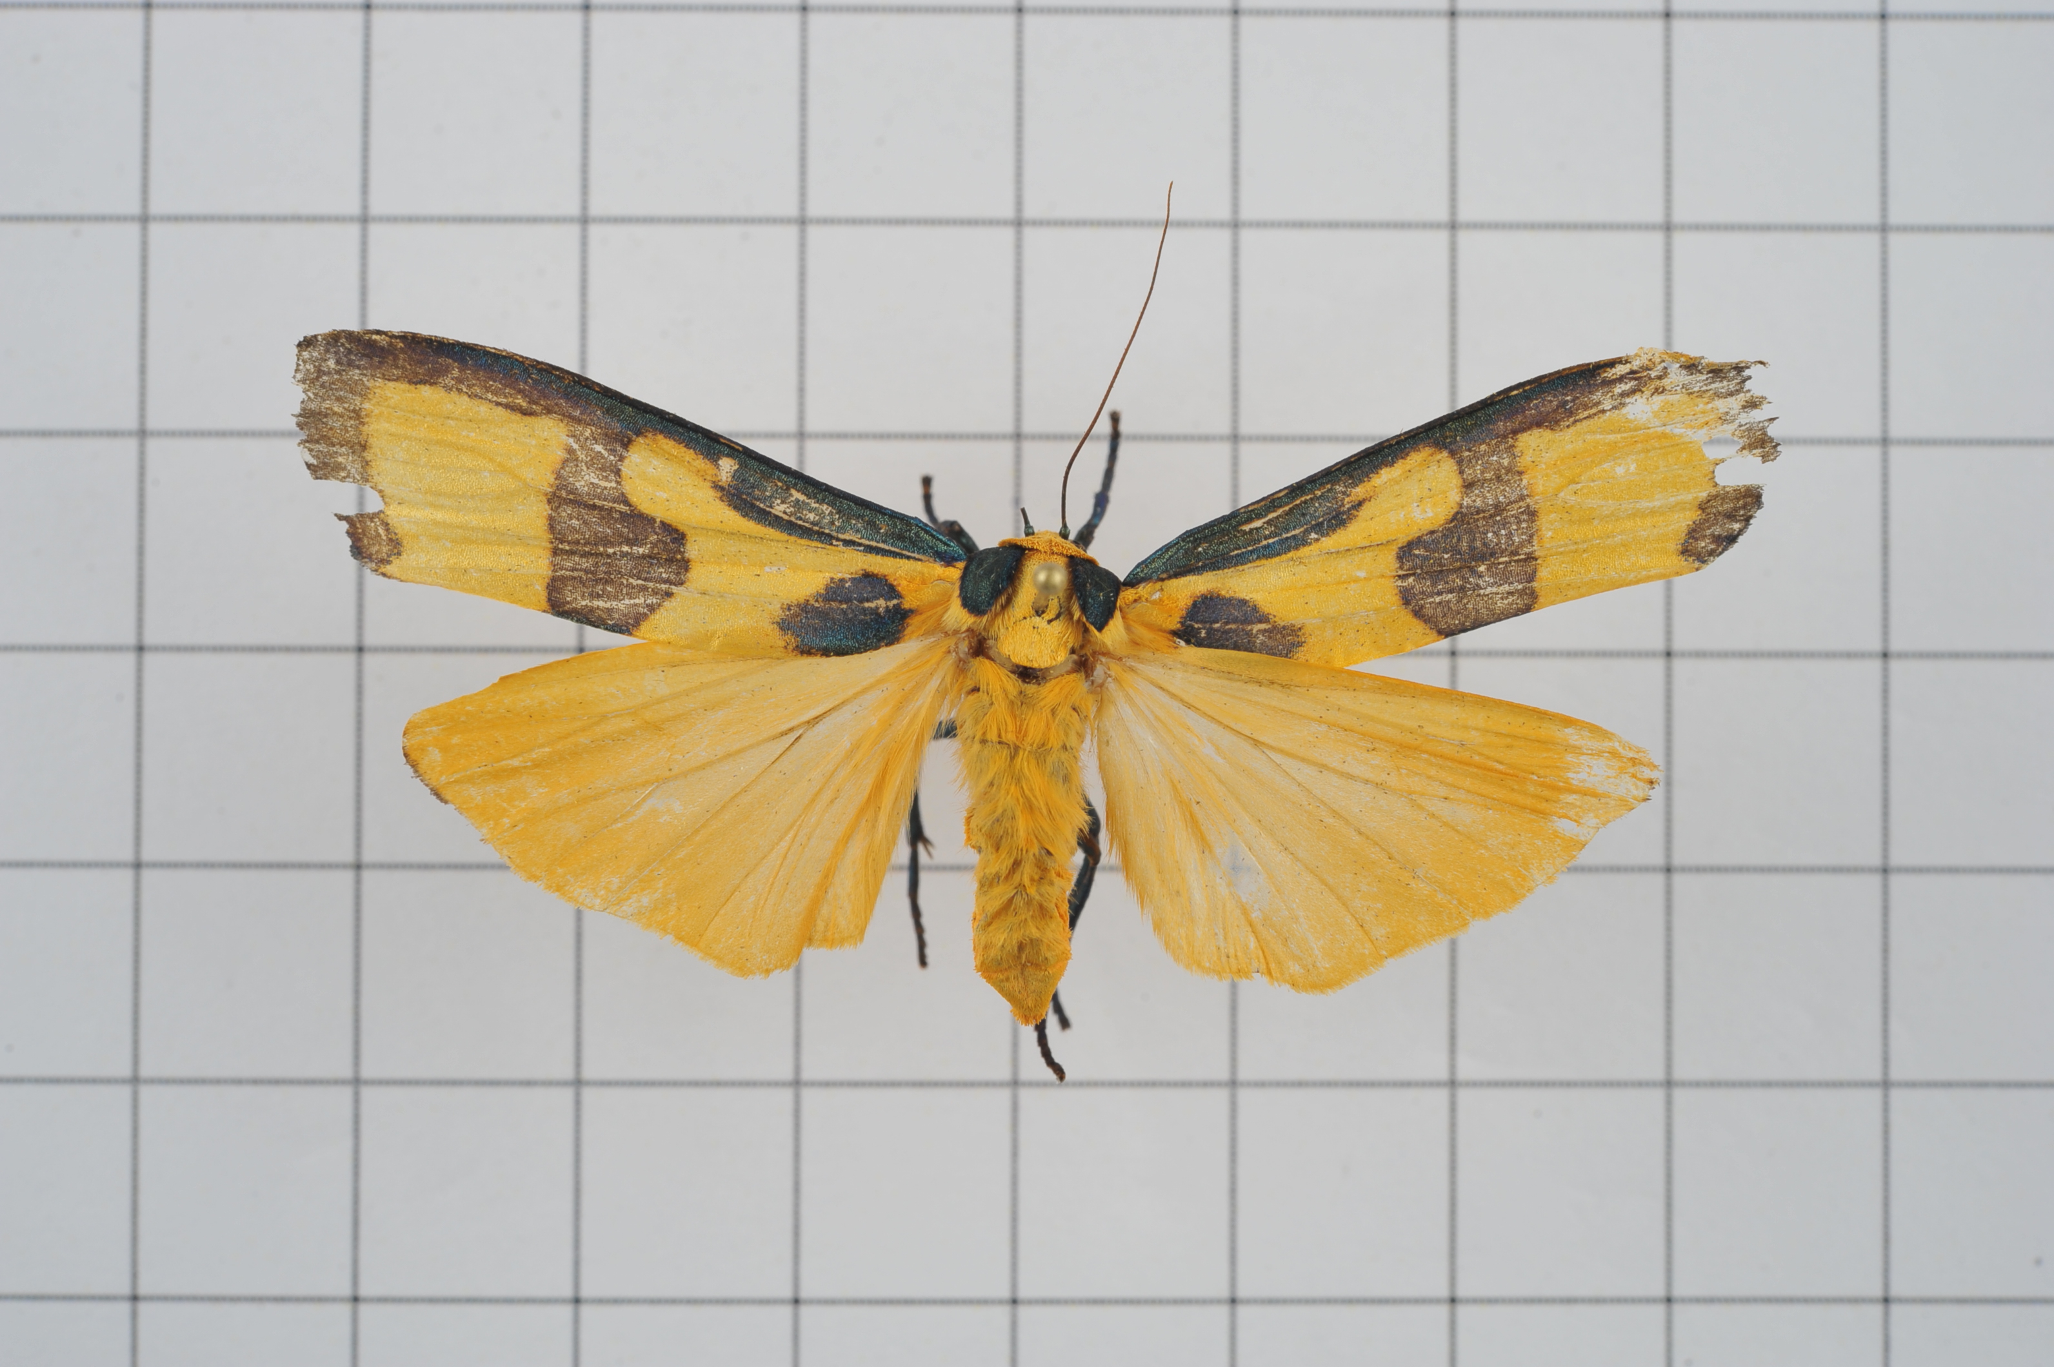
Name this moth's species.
Chrysaeglia magnifica
